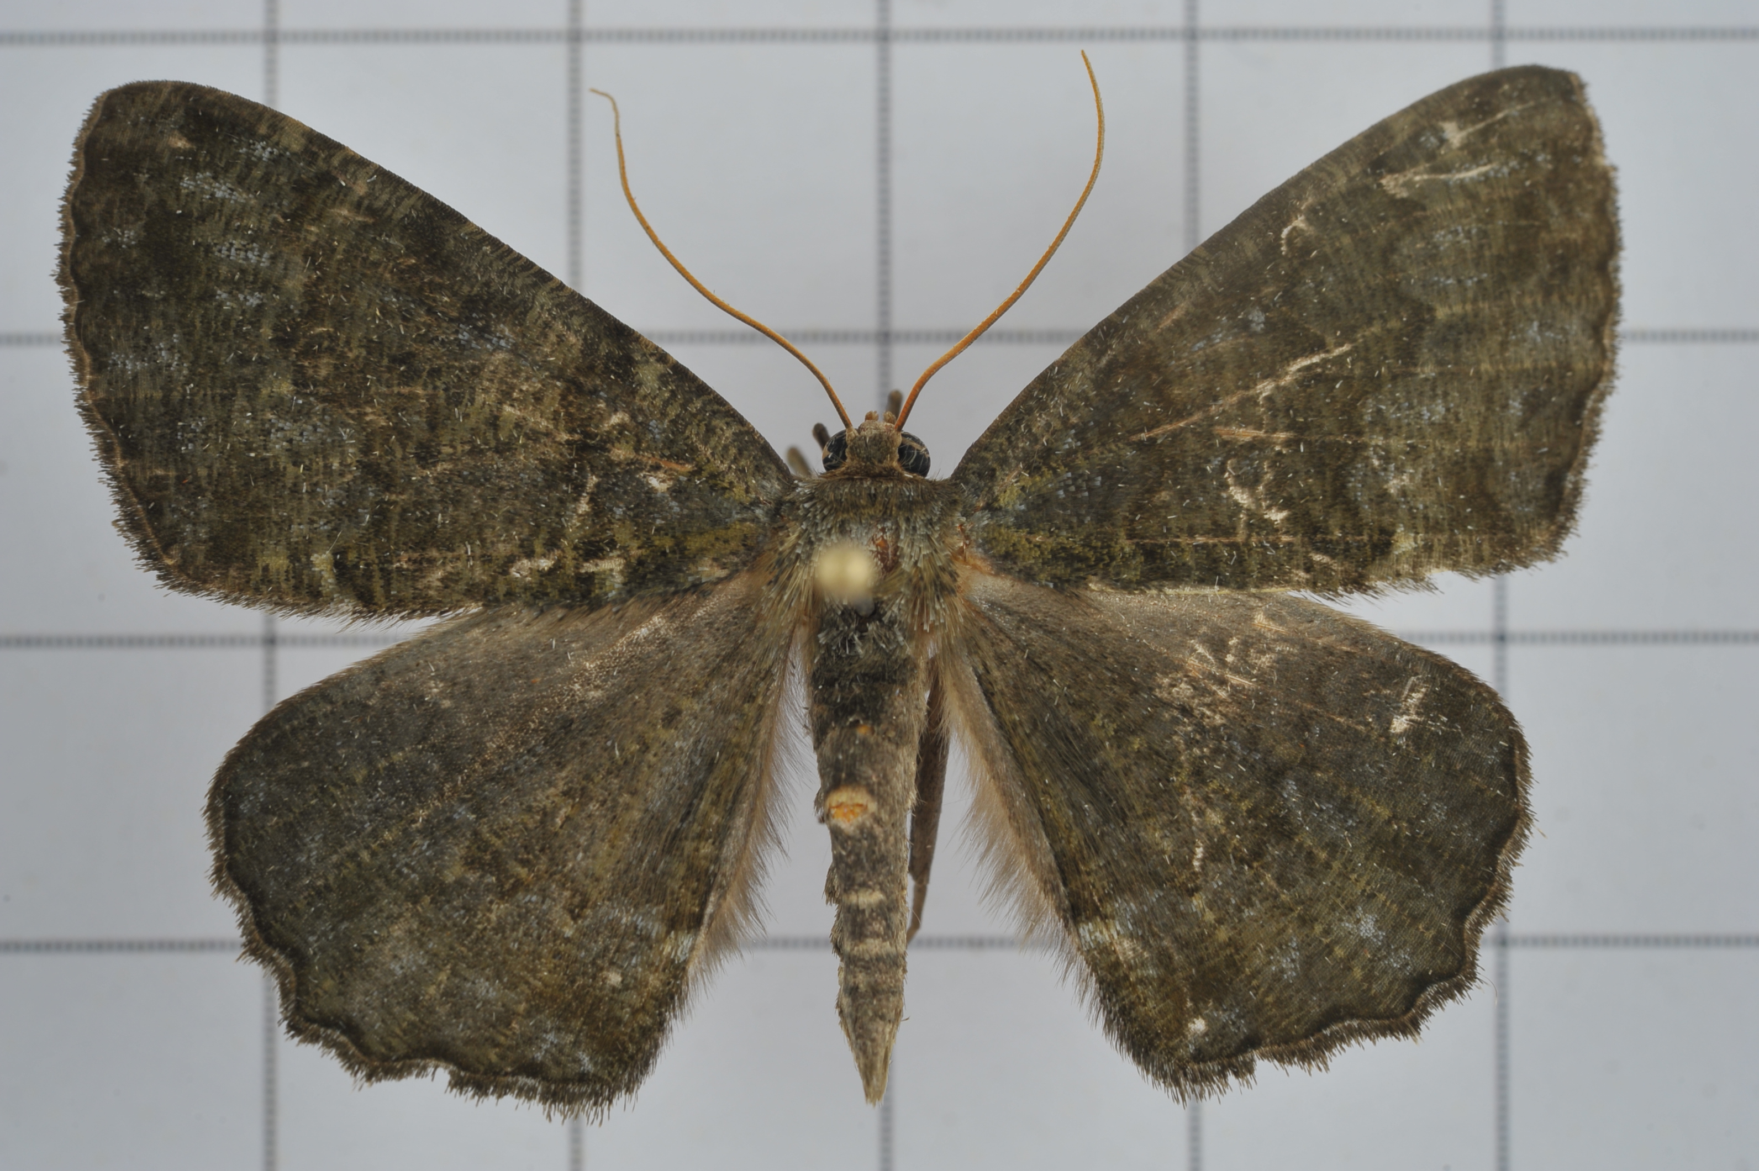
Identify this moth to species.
Gnophos caenosa
